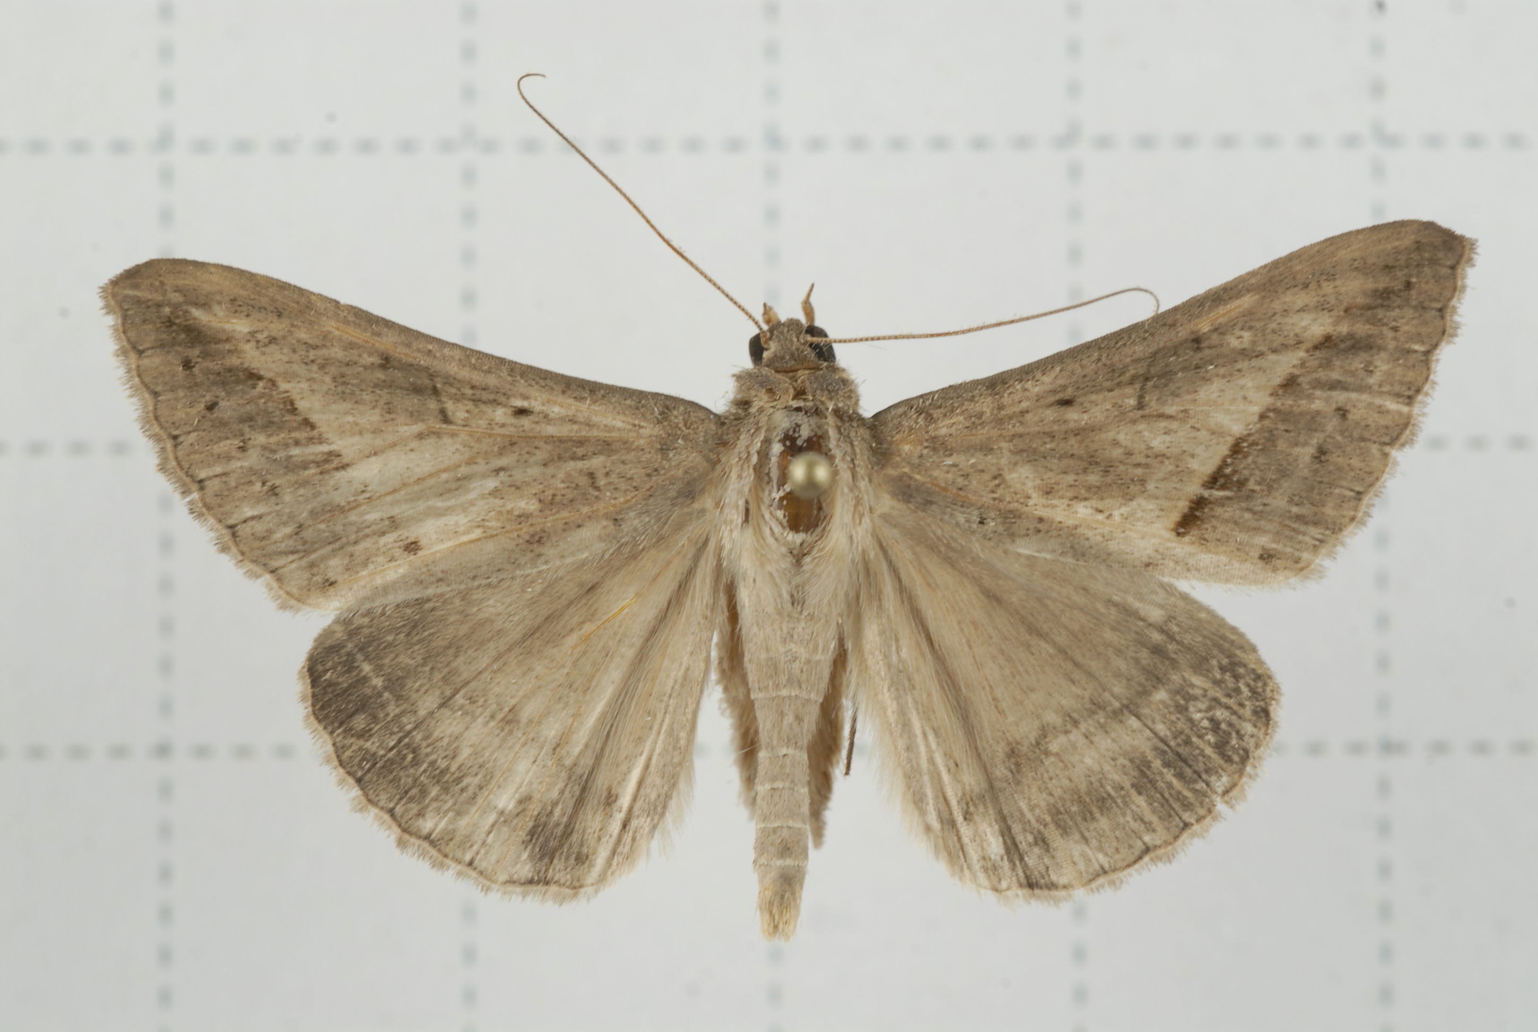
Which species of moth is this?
Mocis frugalis
